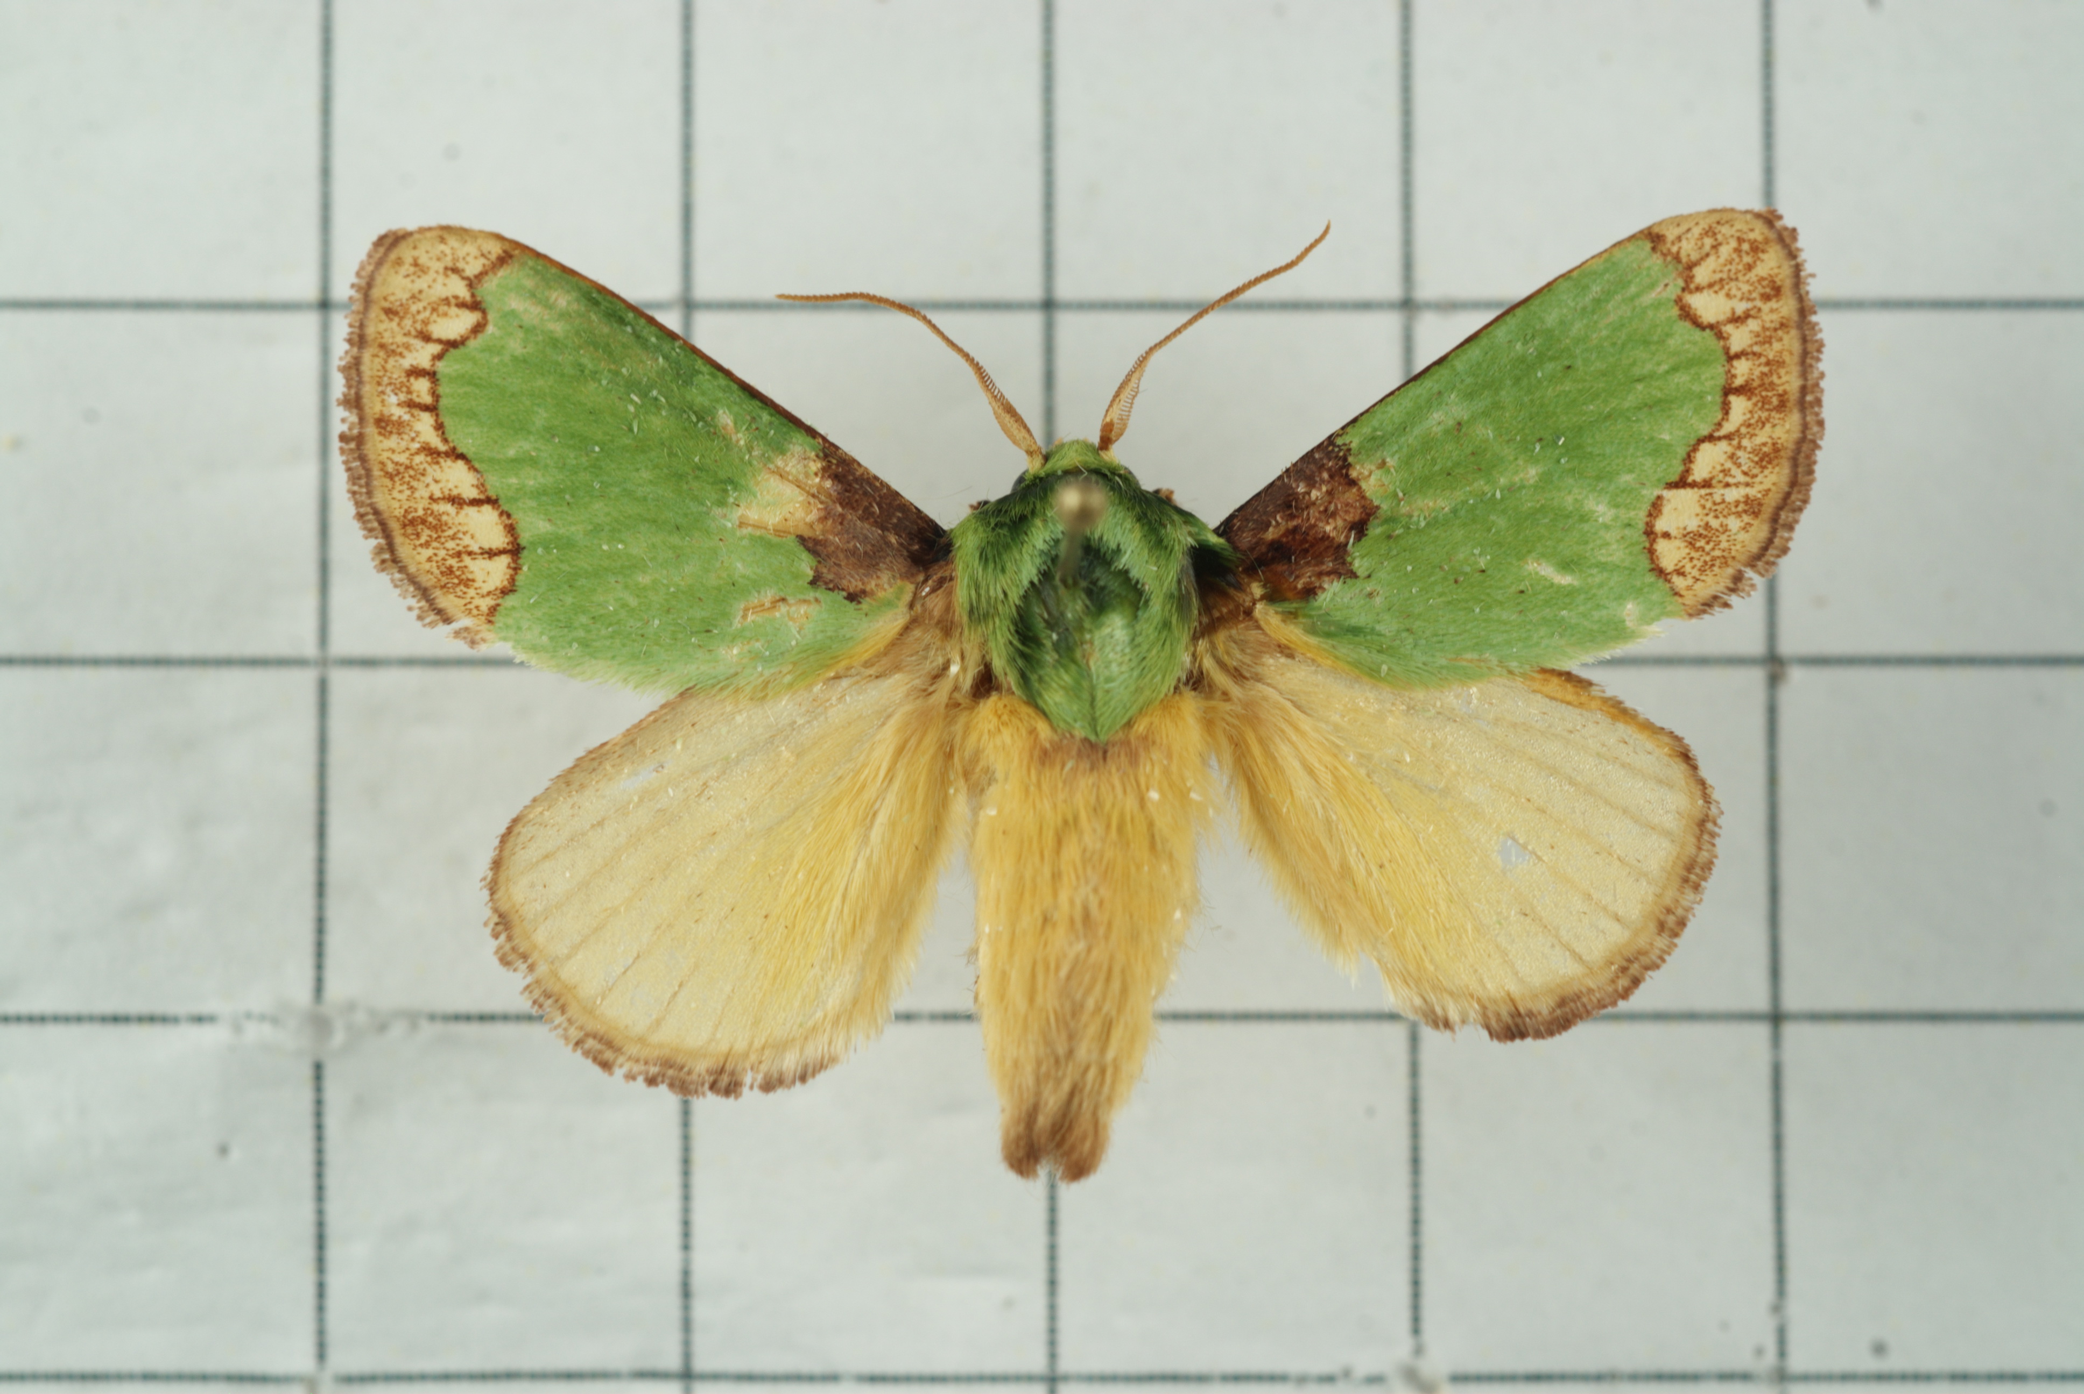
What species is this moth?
Parasa consocia
